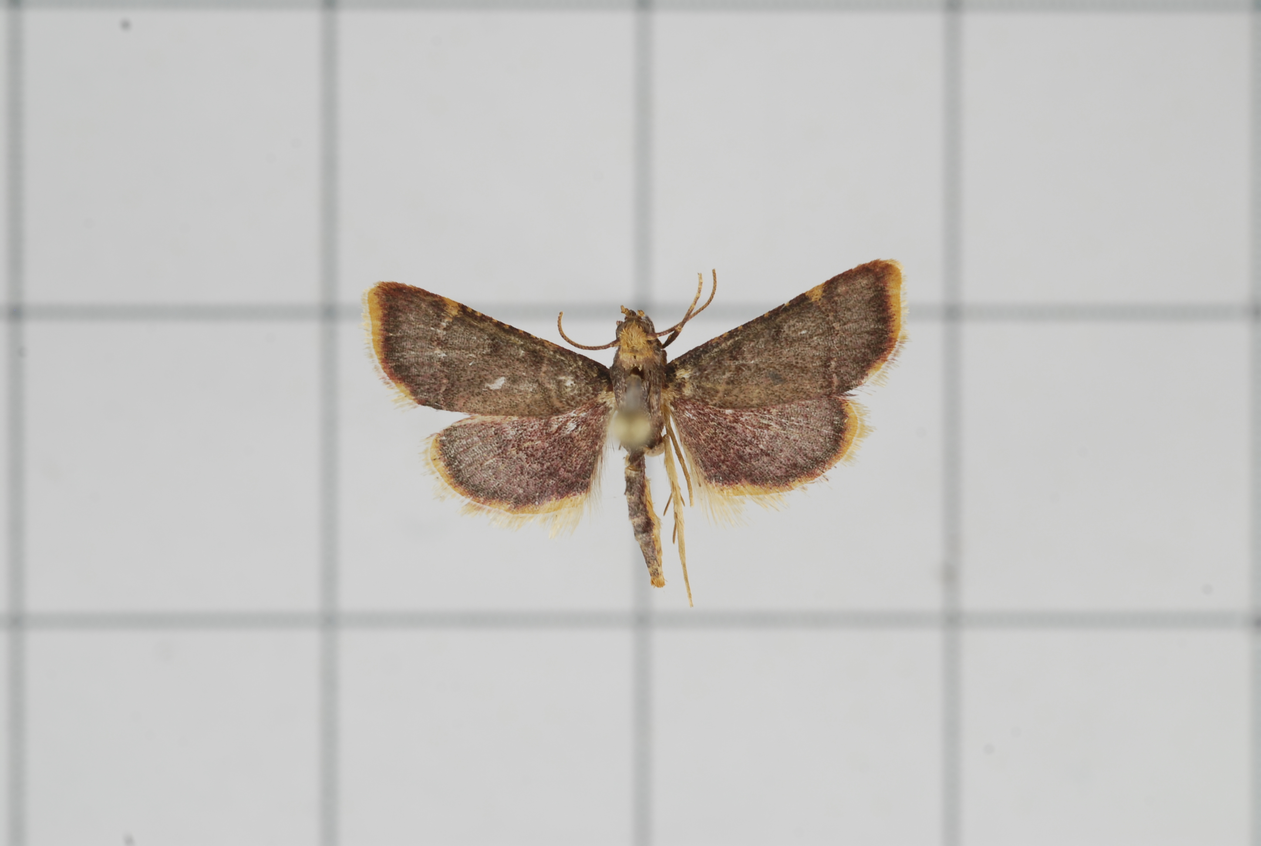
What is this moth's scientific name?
Hypsopygia mauritialis
